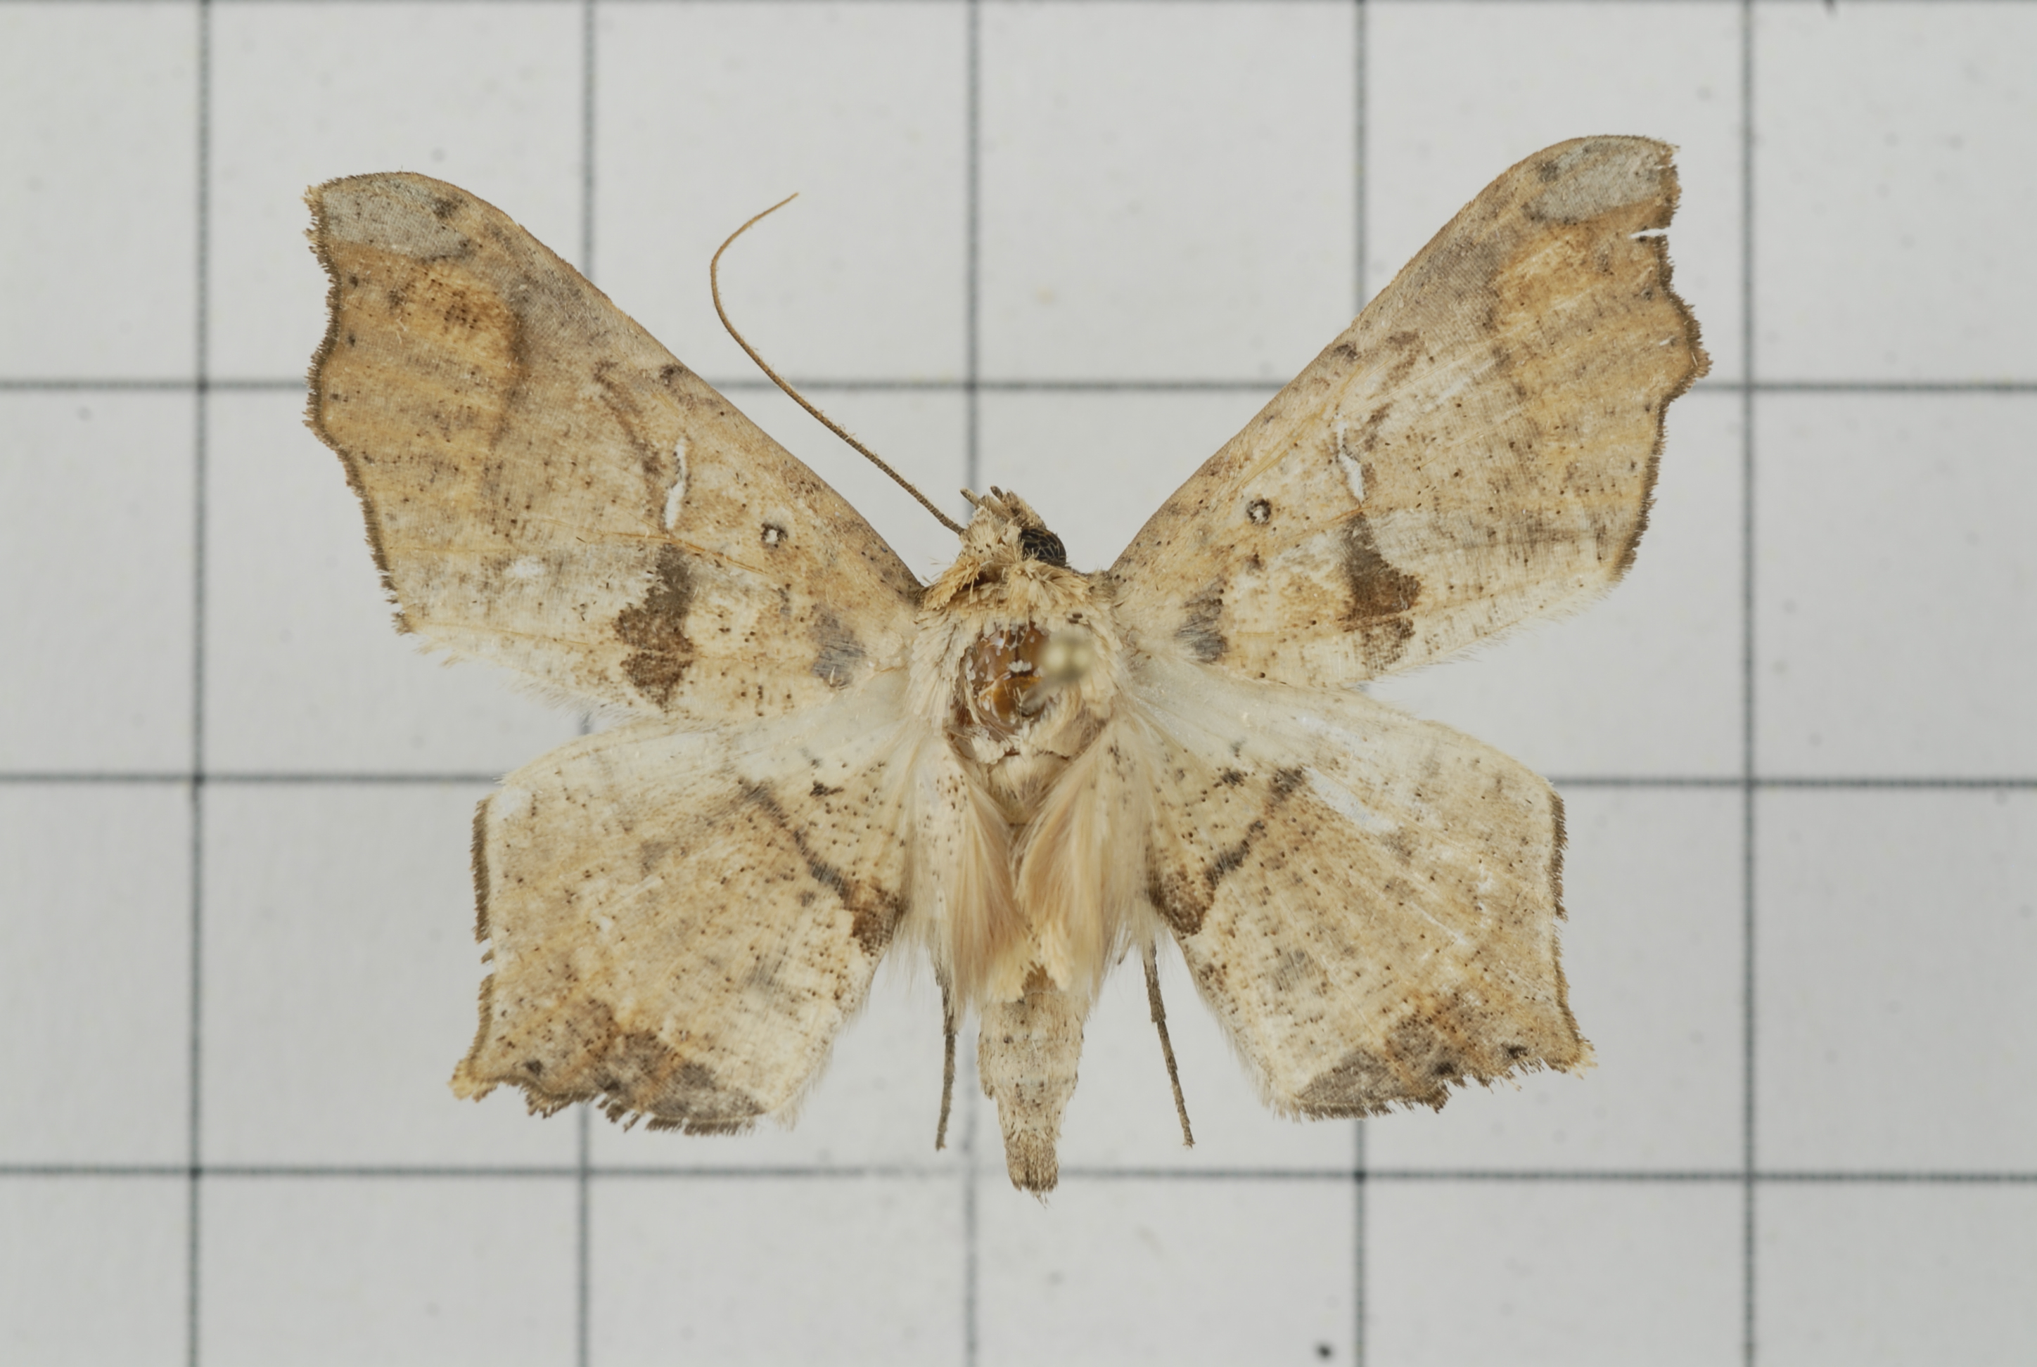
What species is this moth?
Semiothisops macariata
